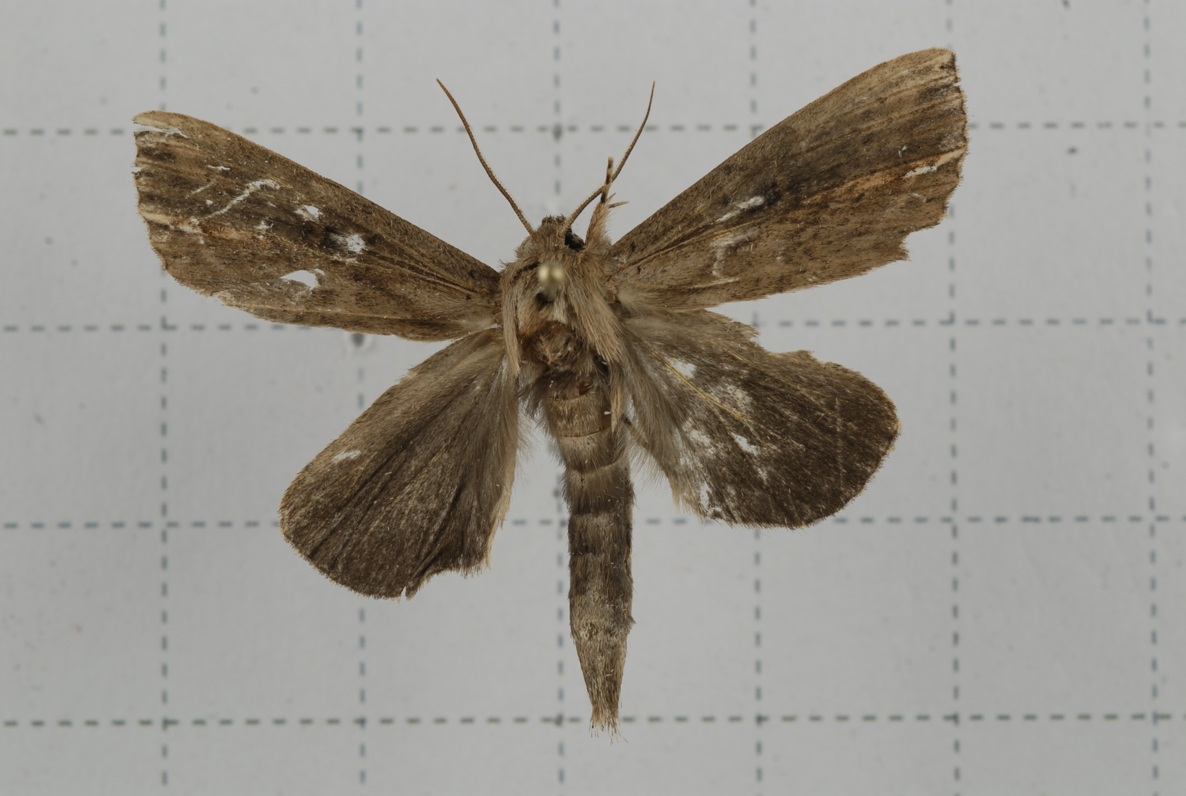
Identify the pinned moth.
Ramesa albistriga
